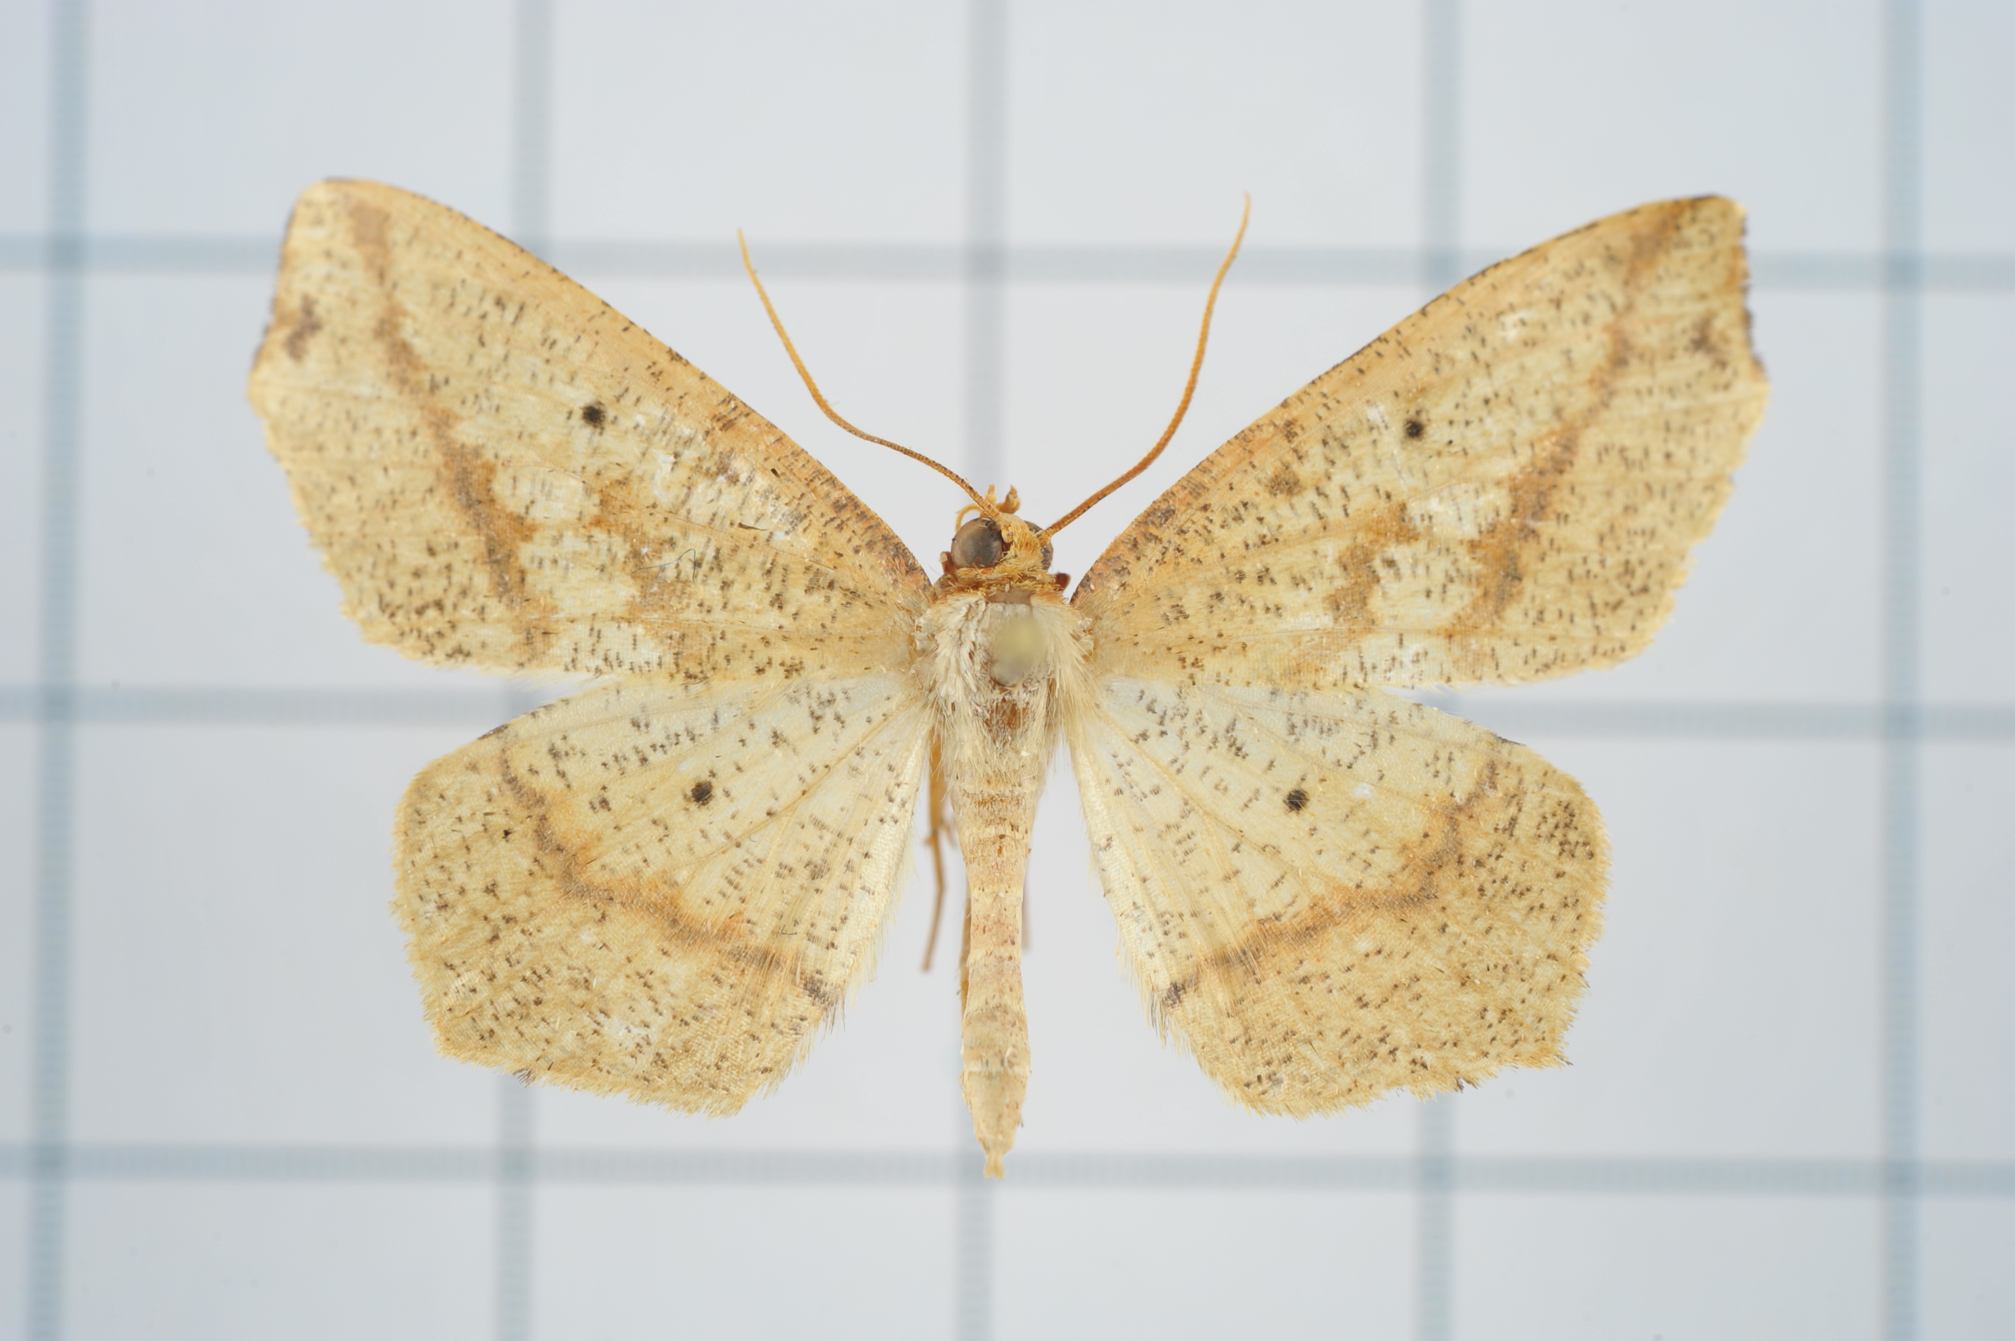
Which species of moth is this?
Pareclipsis serrulata
